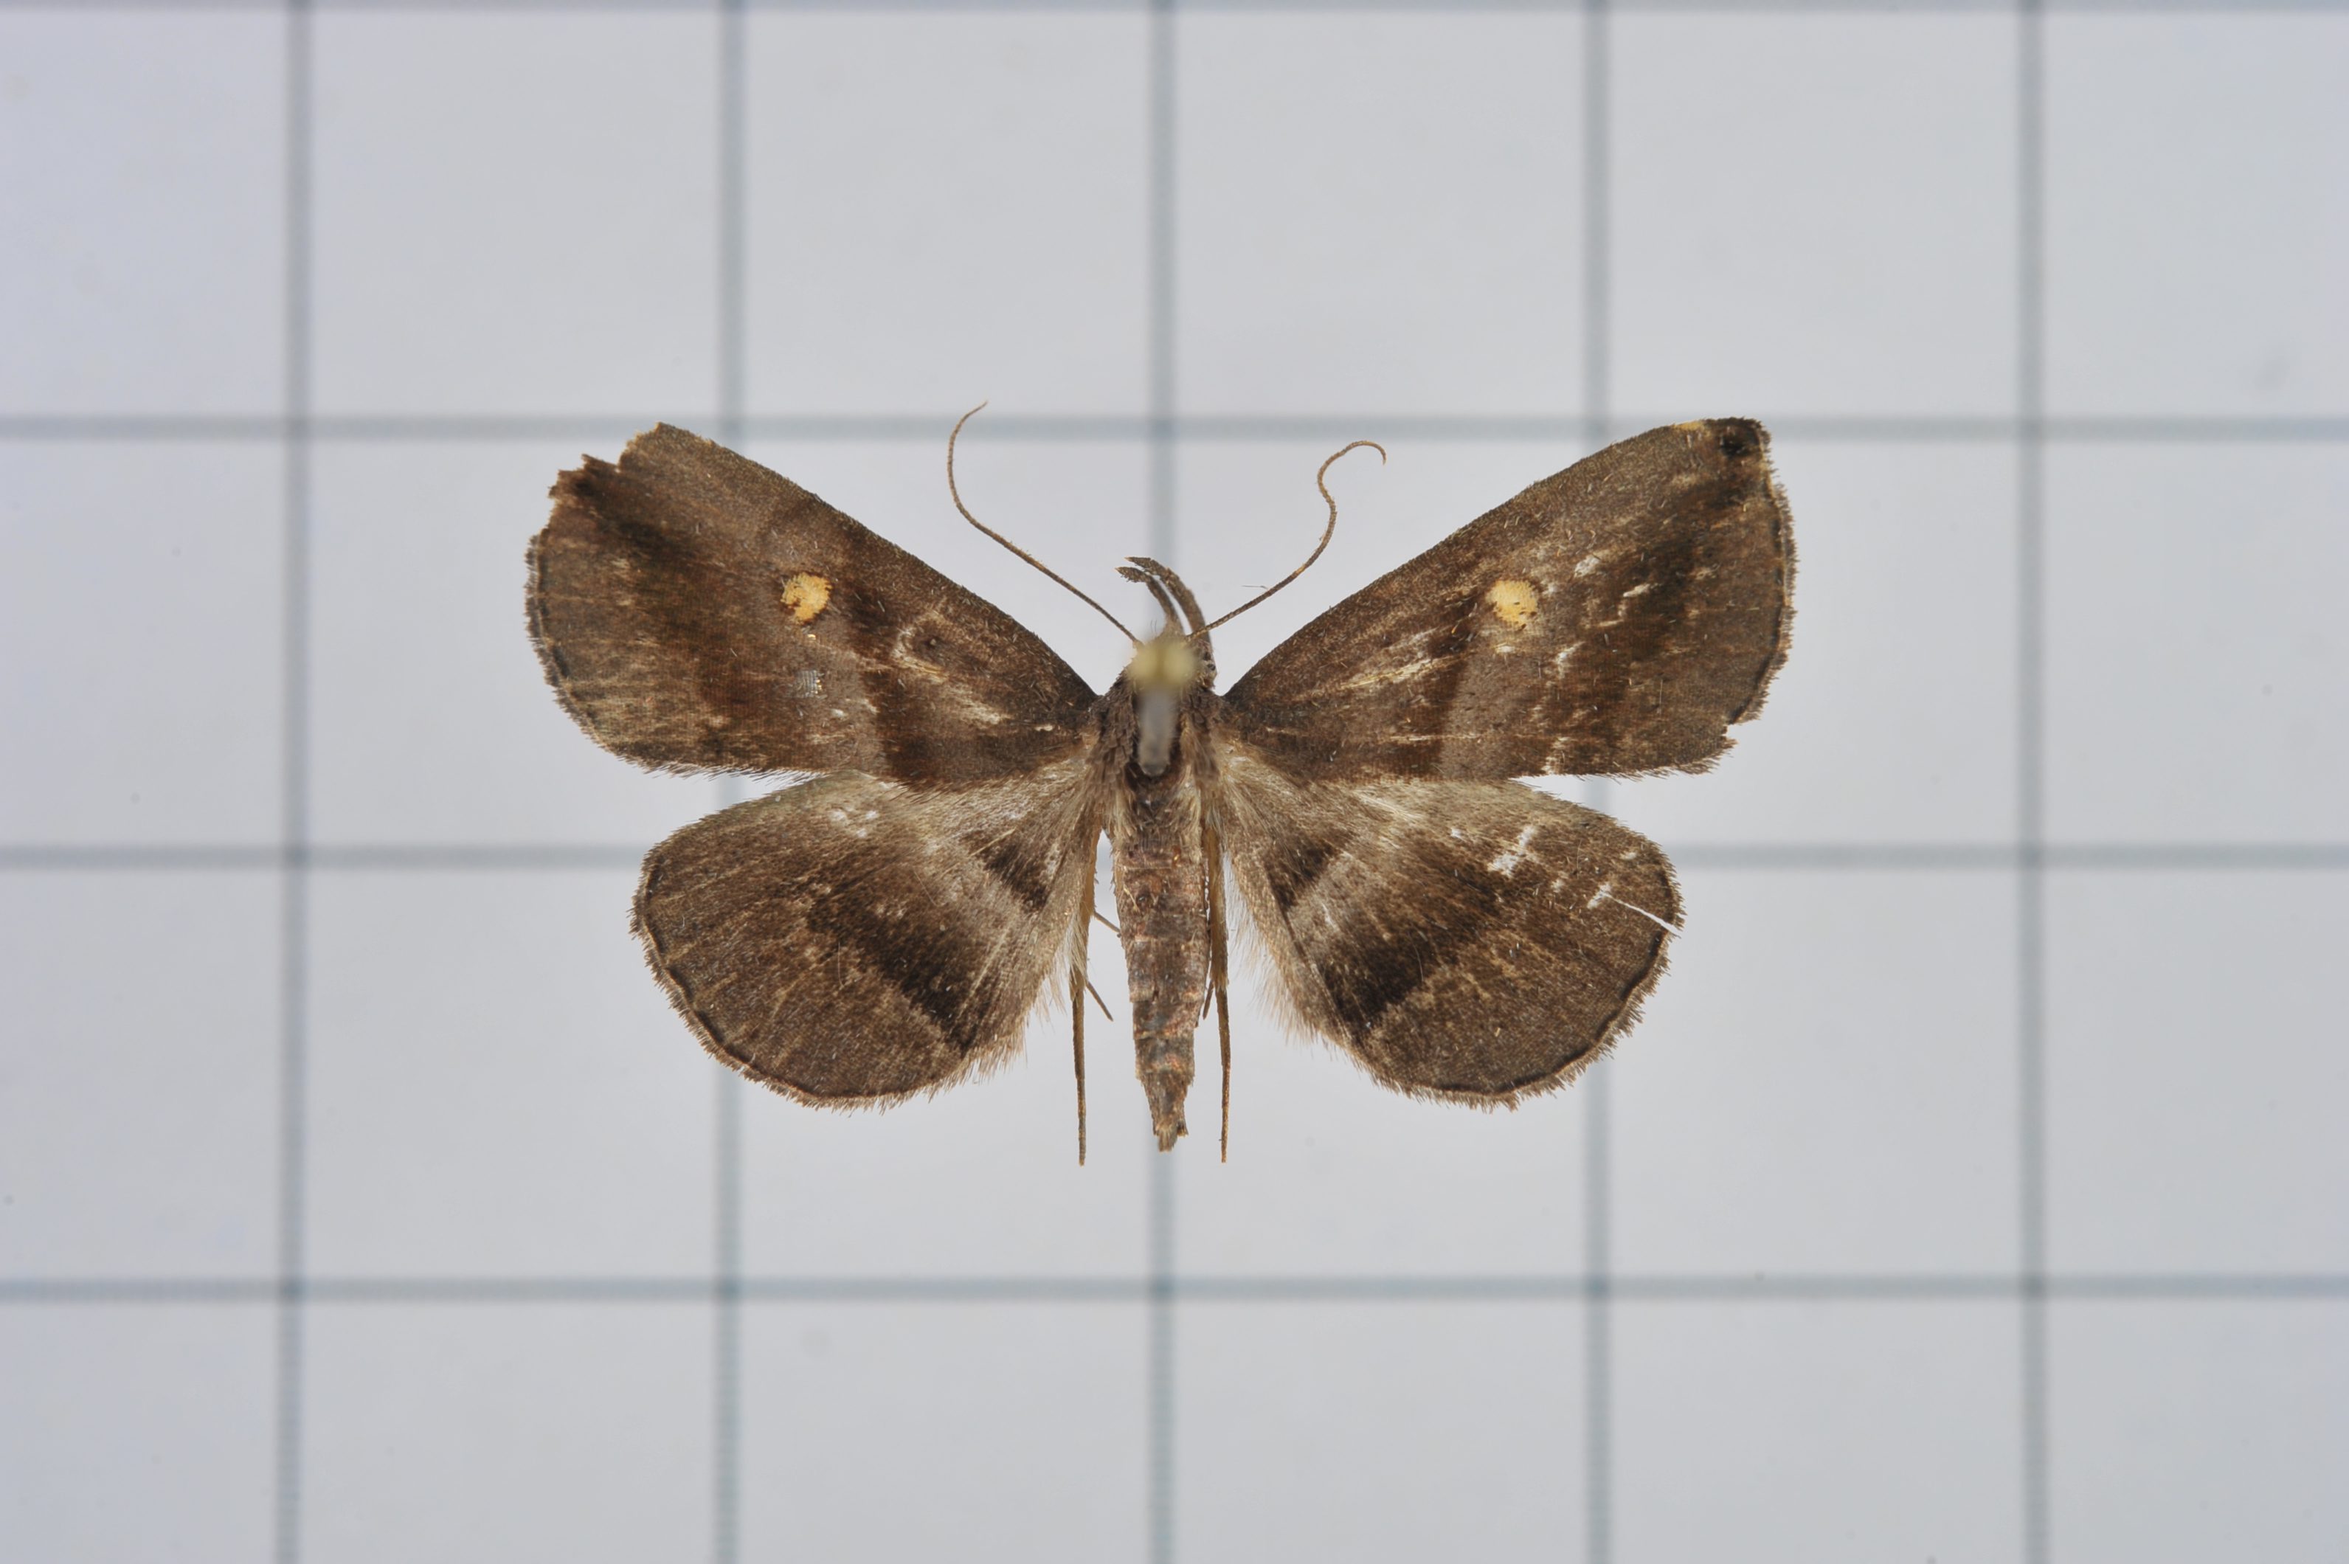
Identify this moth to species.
Hadennia hypenalis
